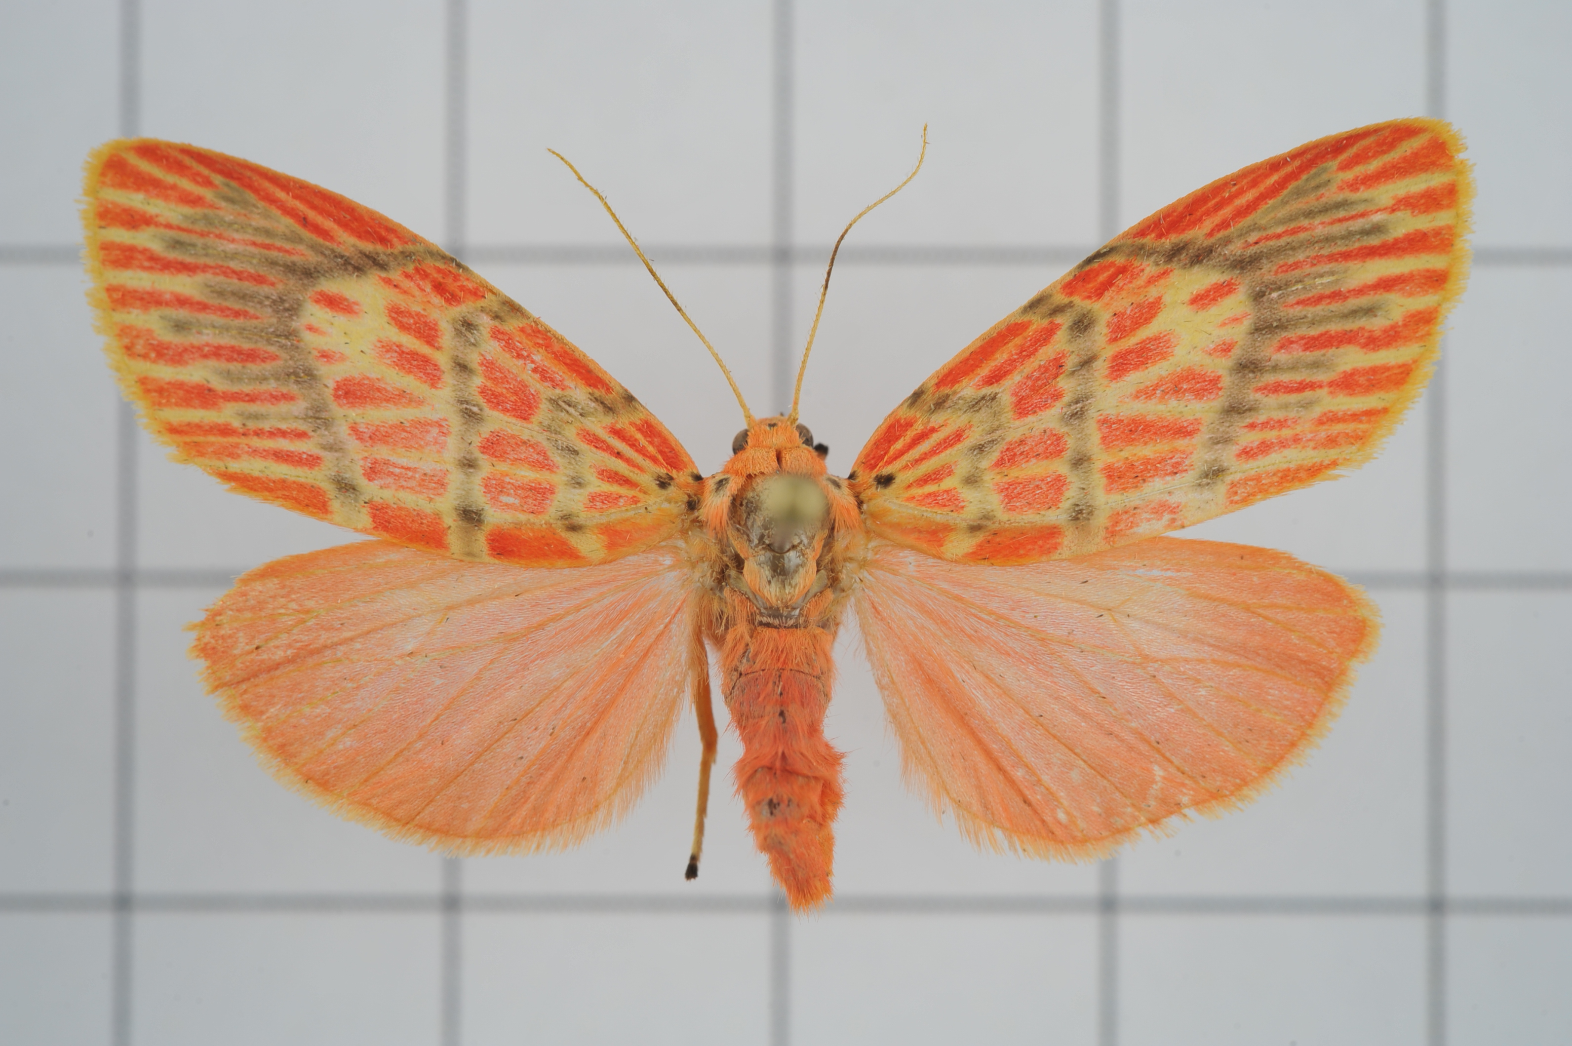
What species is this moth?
Barsine sauteri
